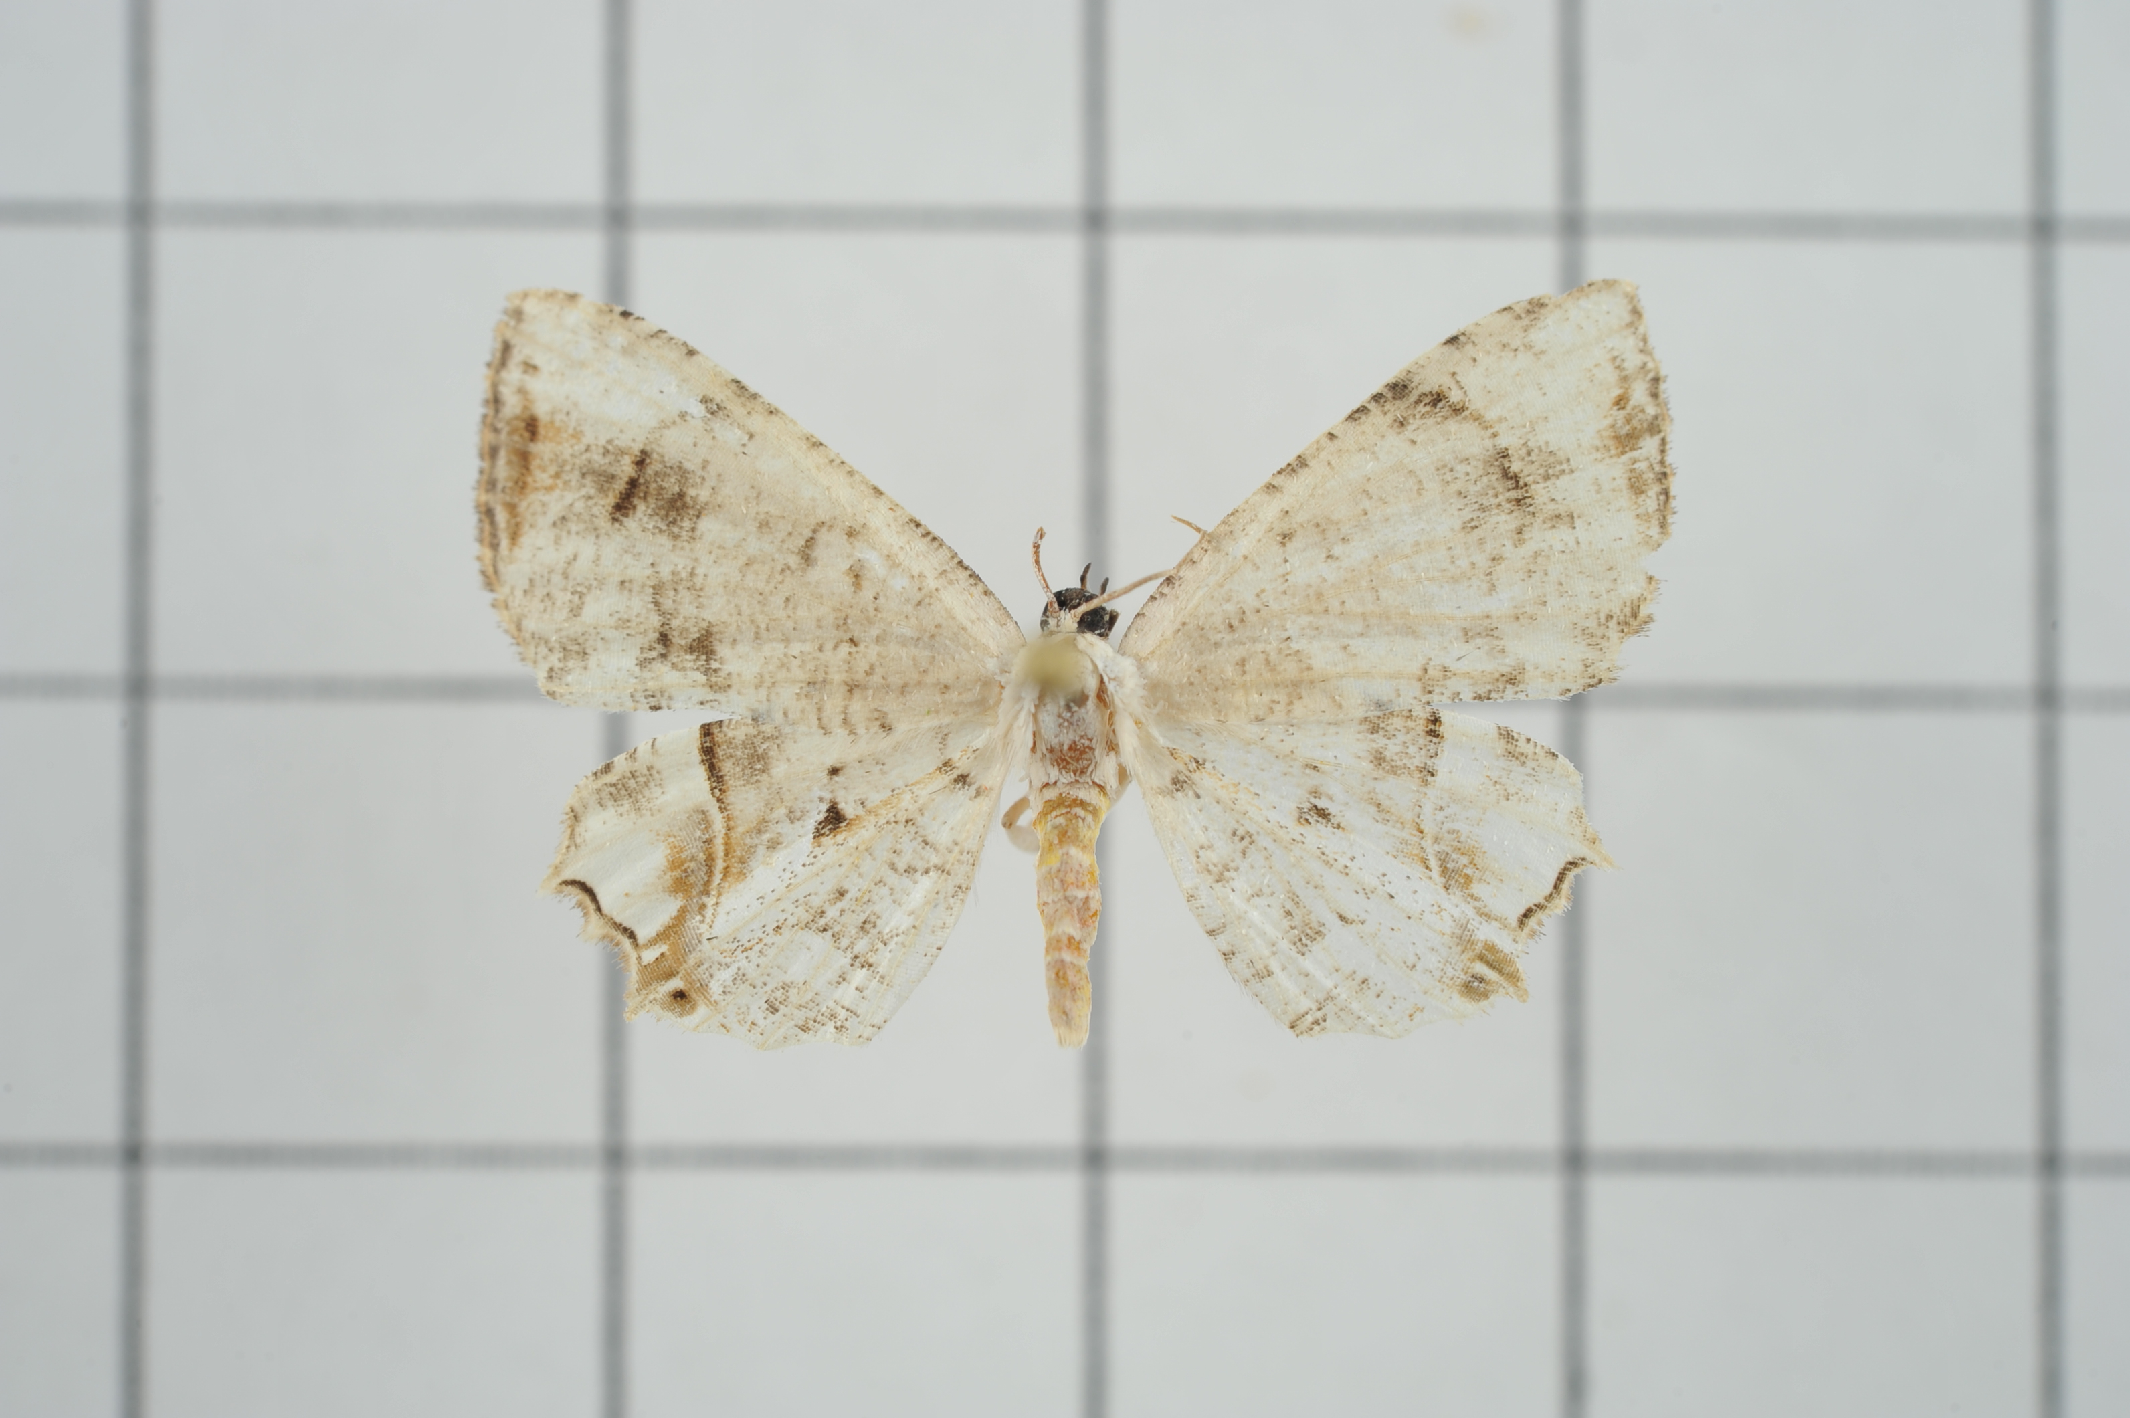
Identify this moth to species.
Dysaethria cretacea
